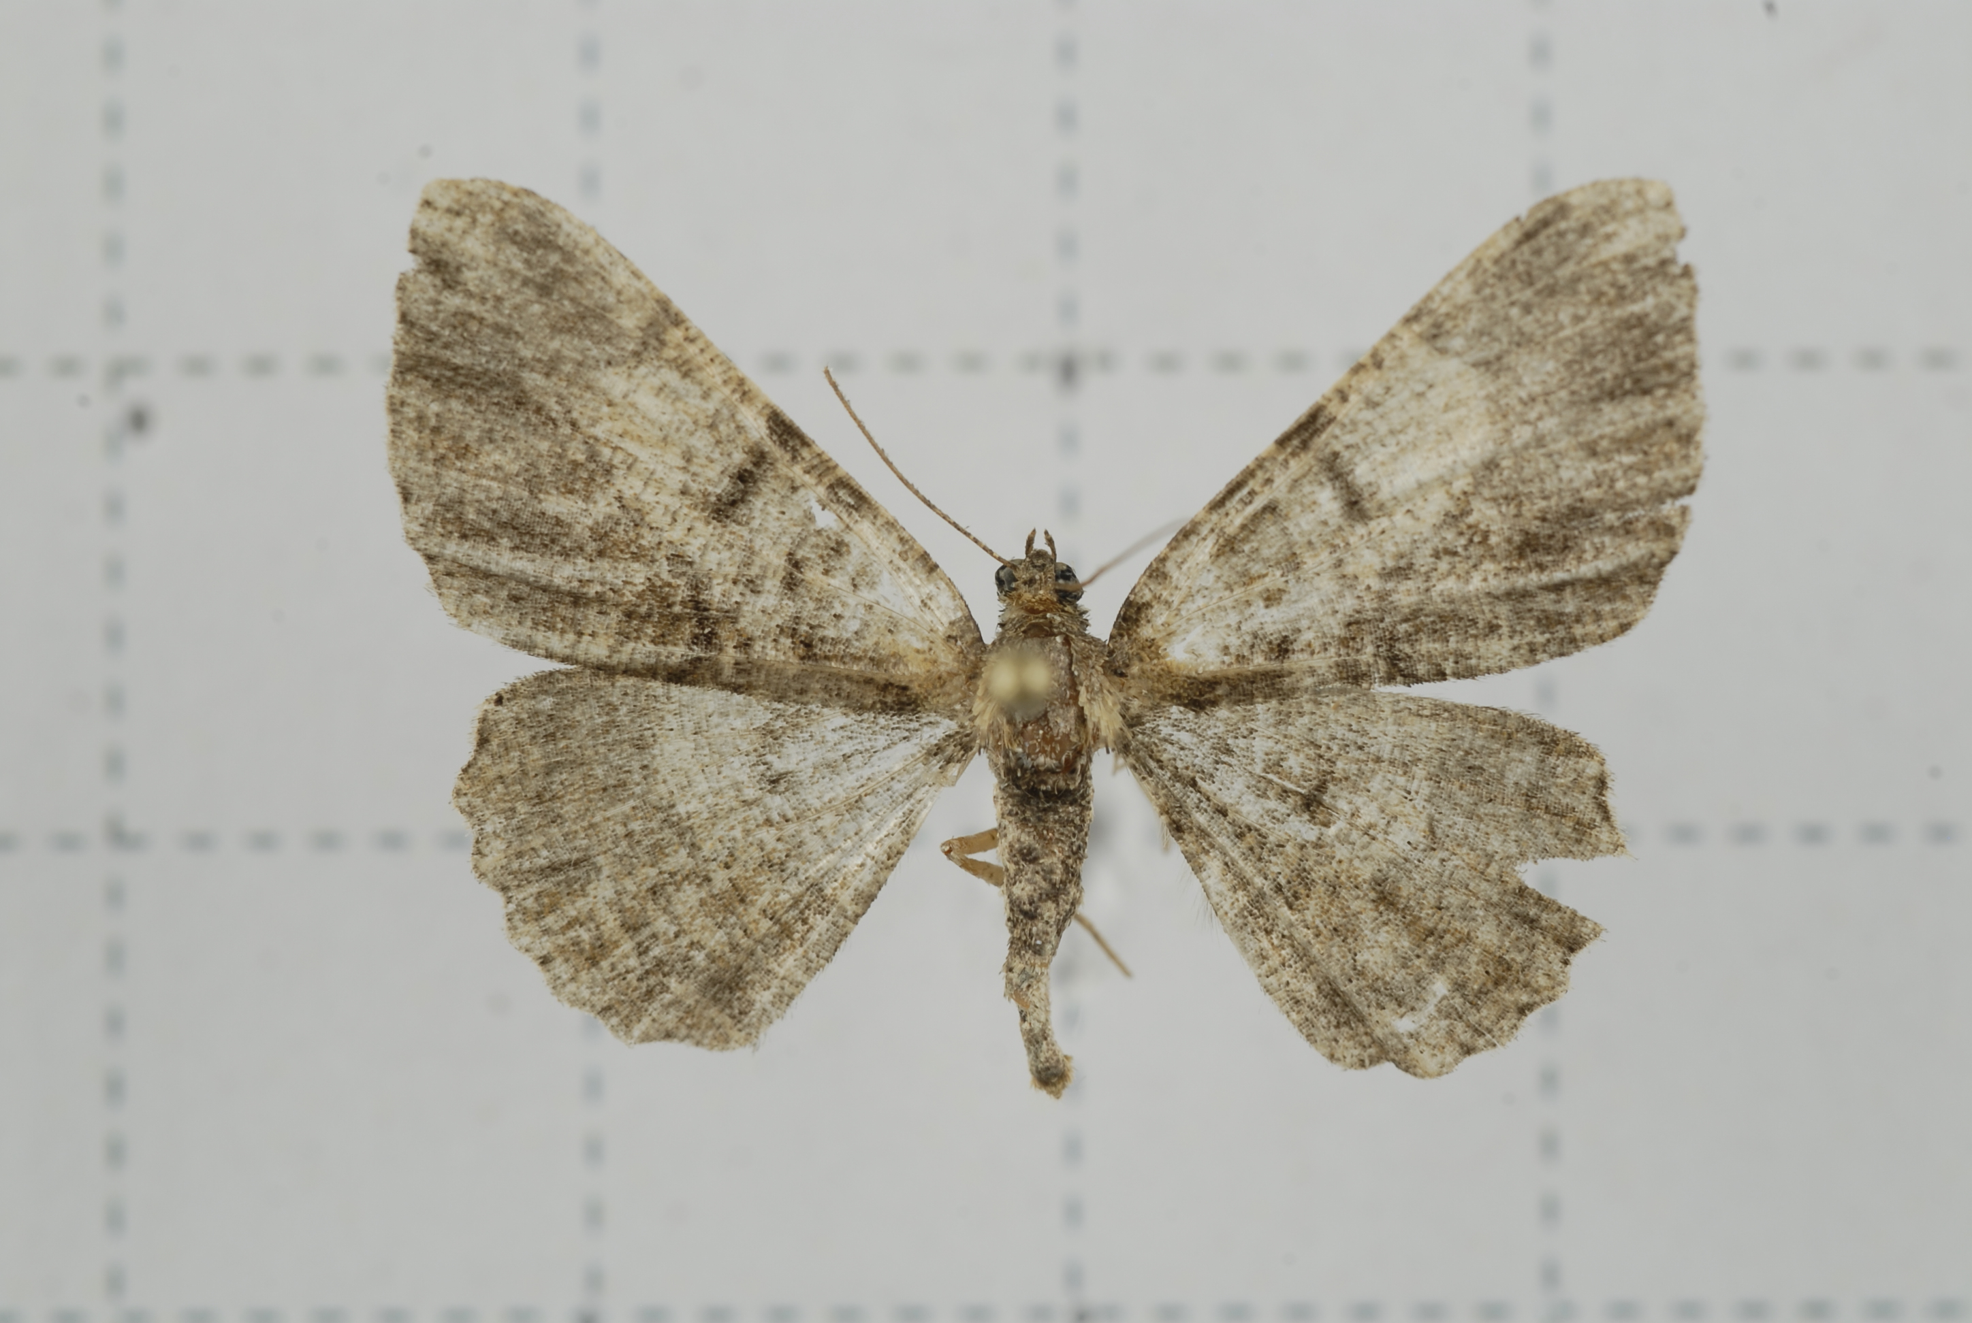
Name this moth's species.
Psilalcis pulveraria
